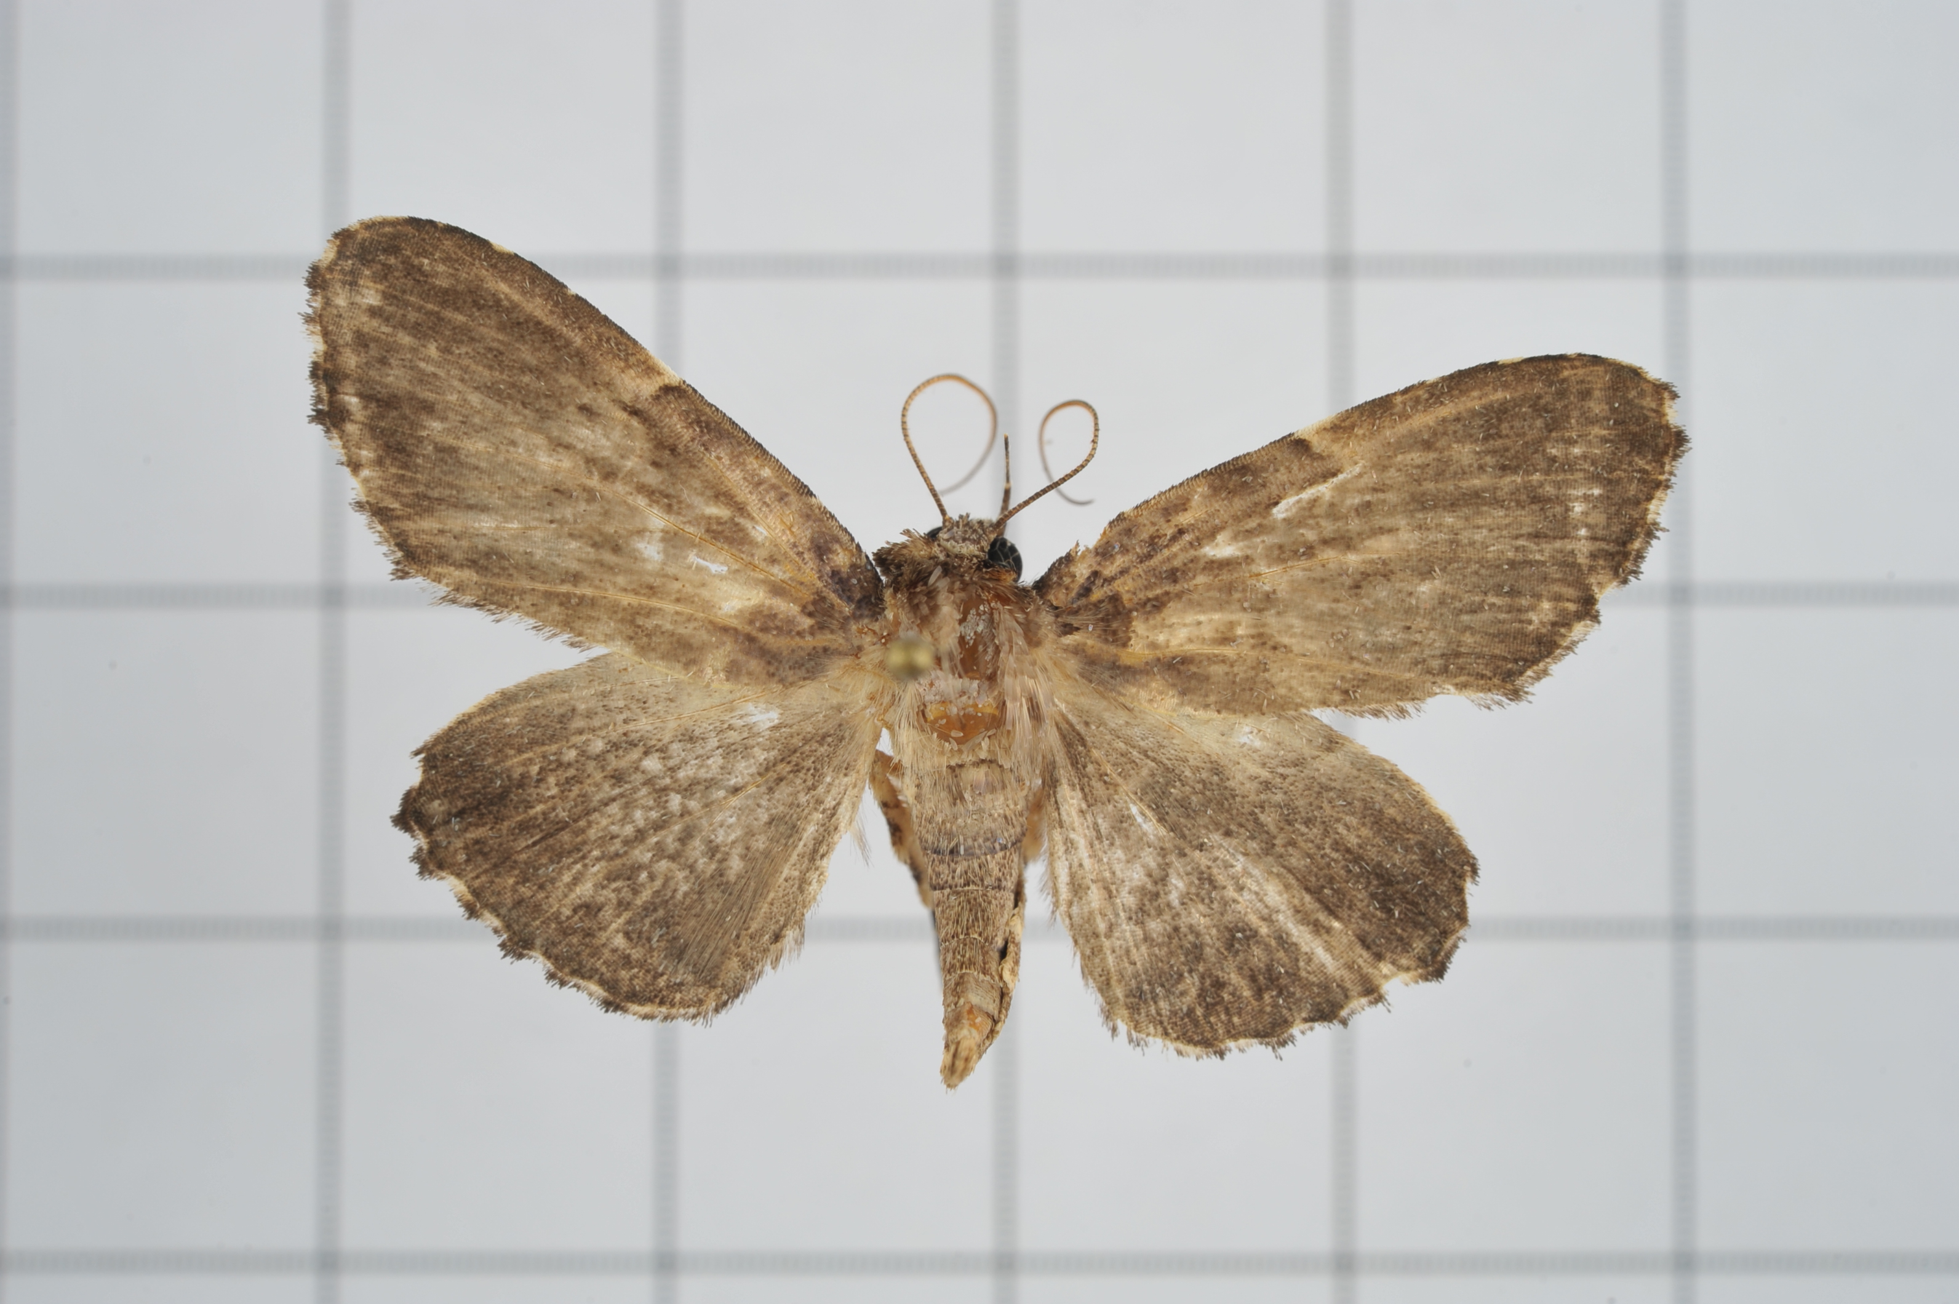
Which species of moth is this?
Hyposemansis singha
